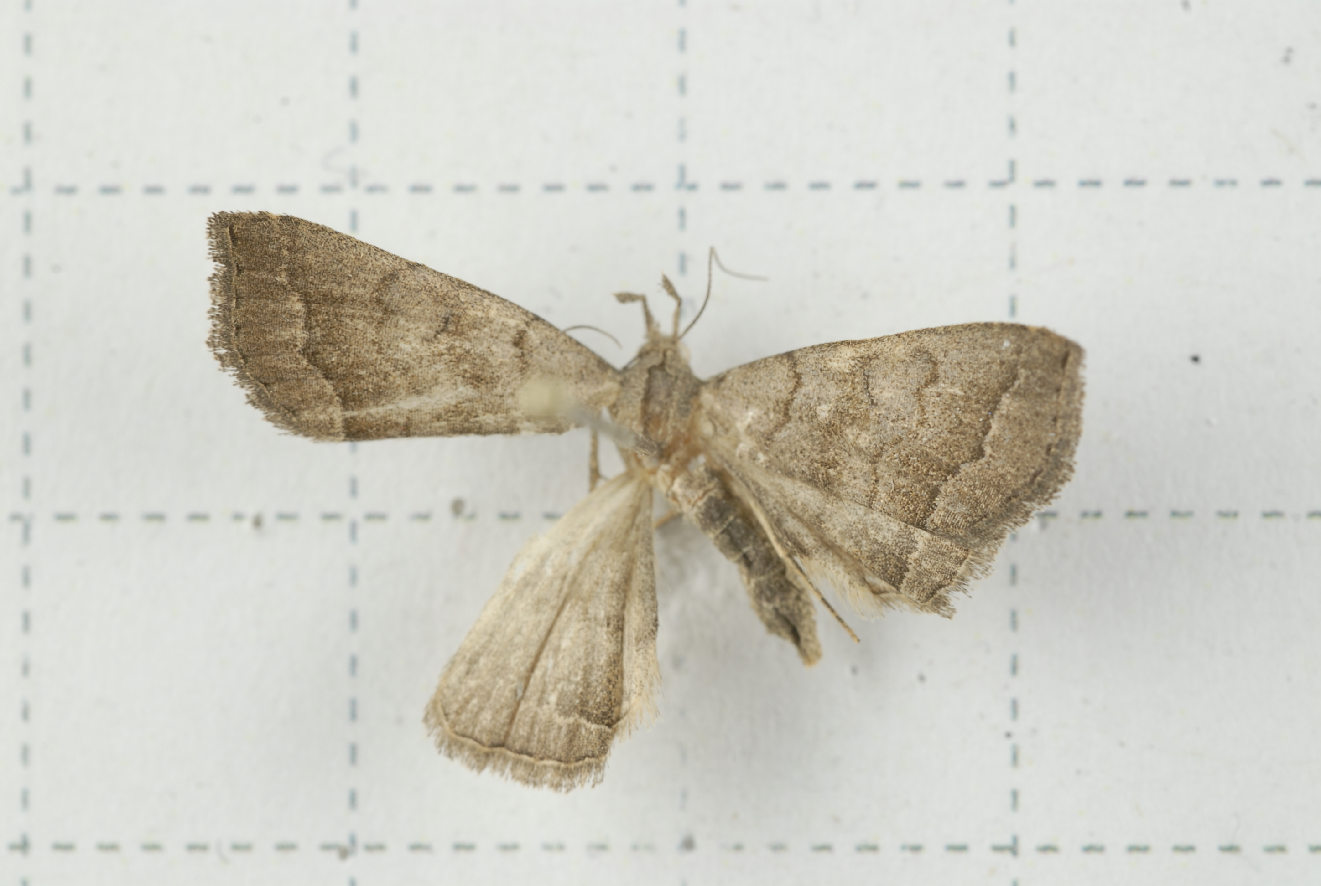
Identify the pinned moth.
Herminia undulata
